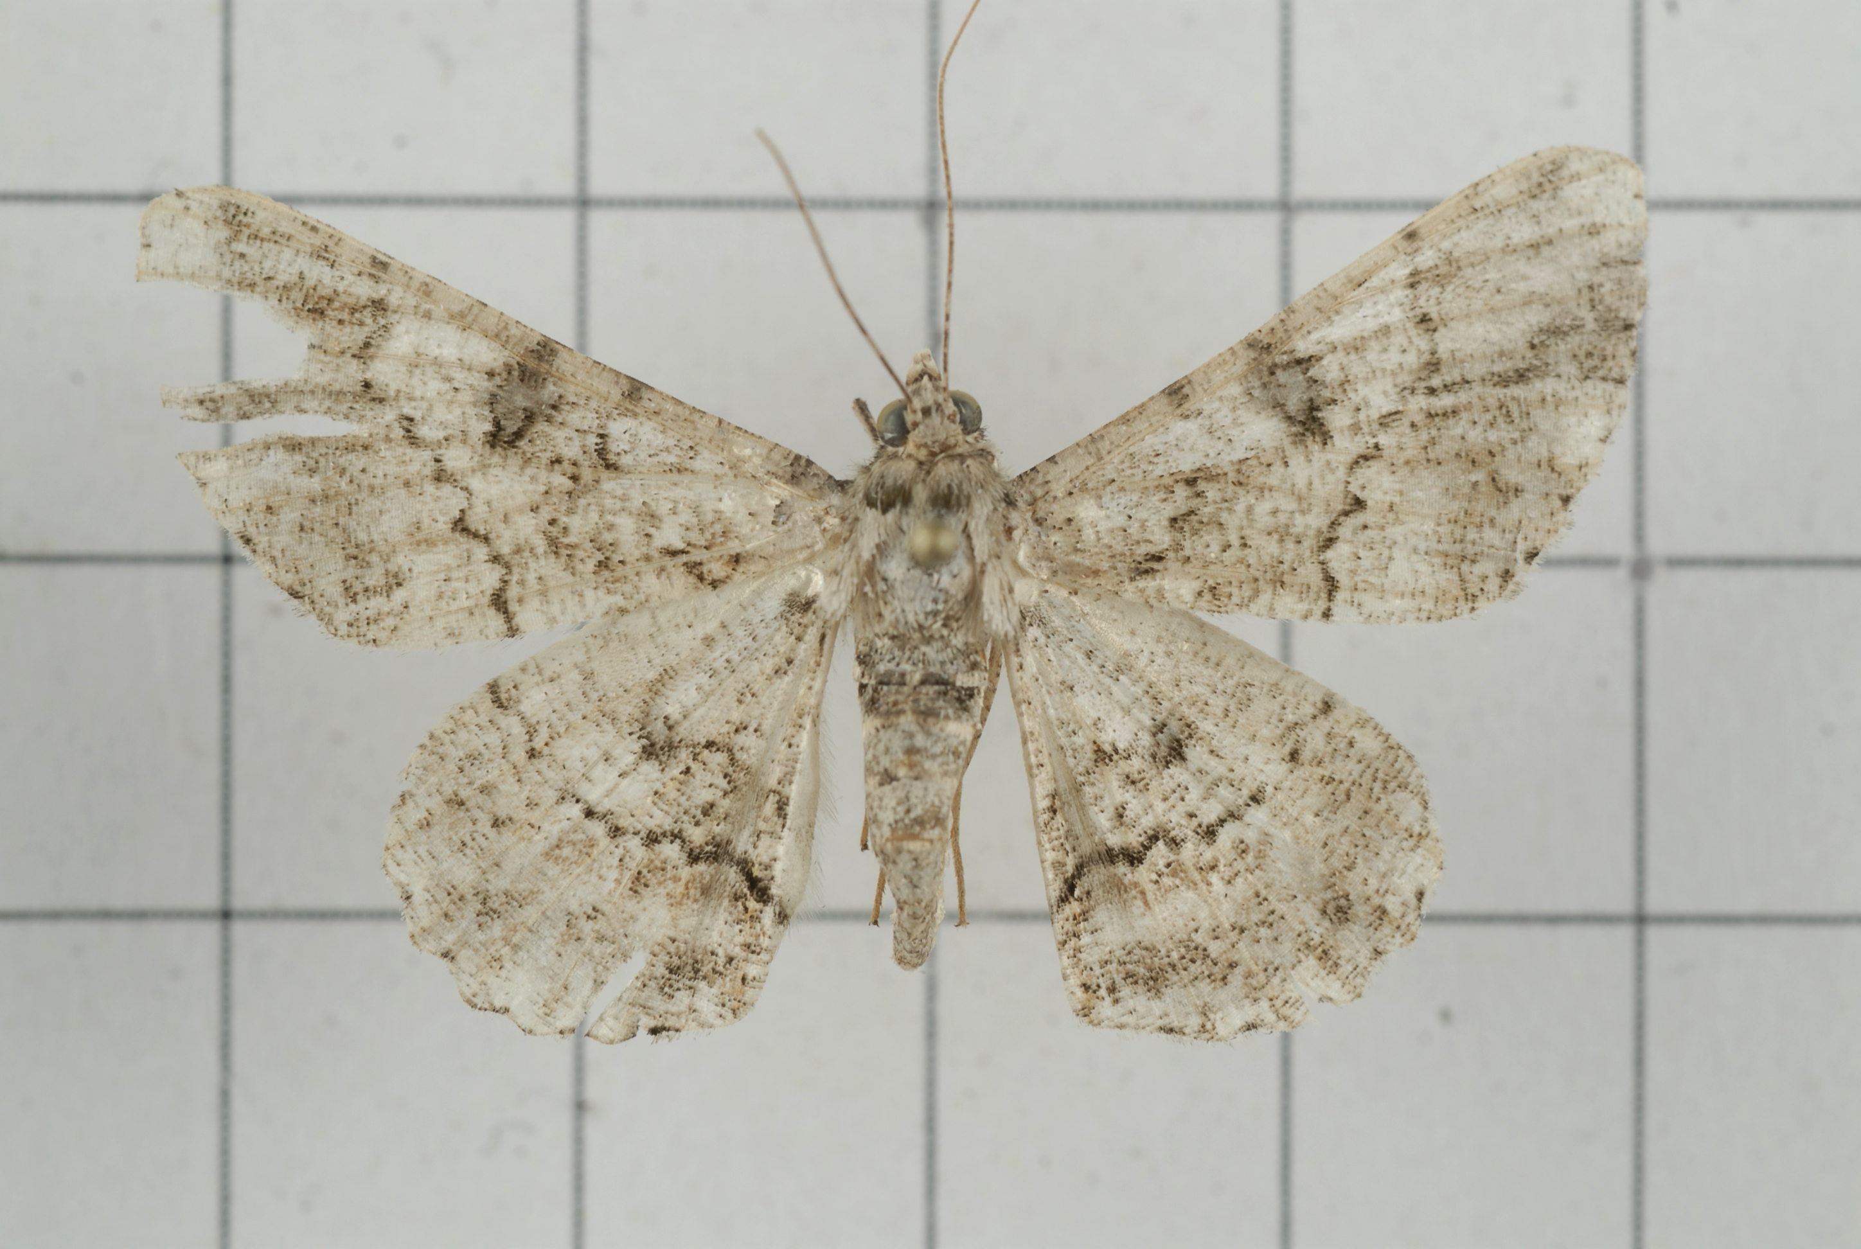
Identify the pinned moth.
Cleora fraterna
